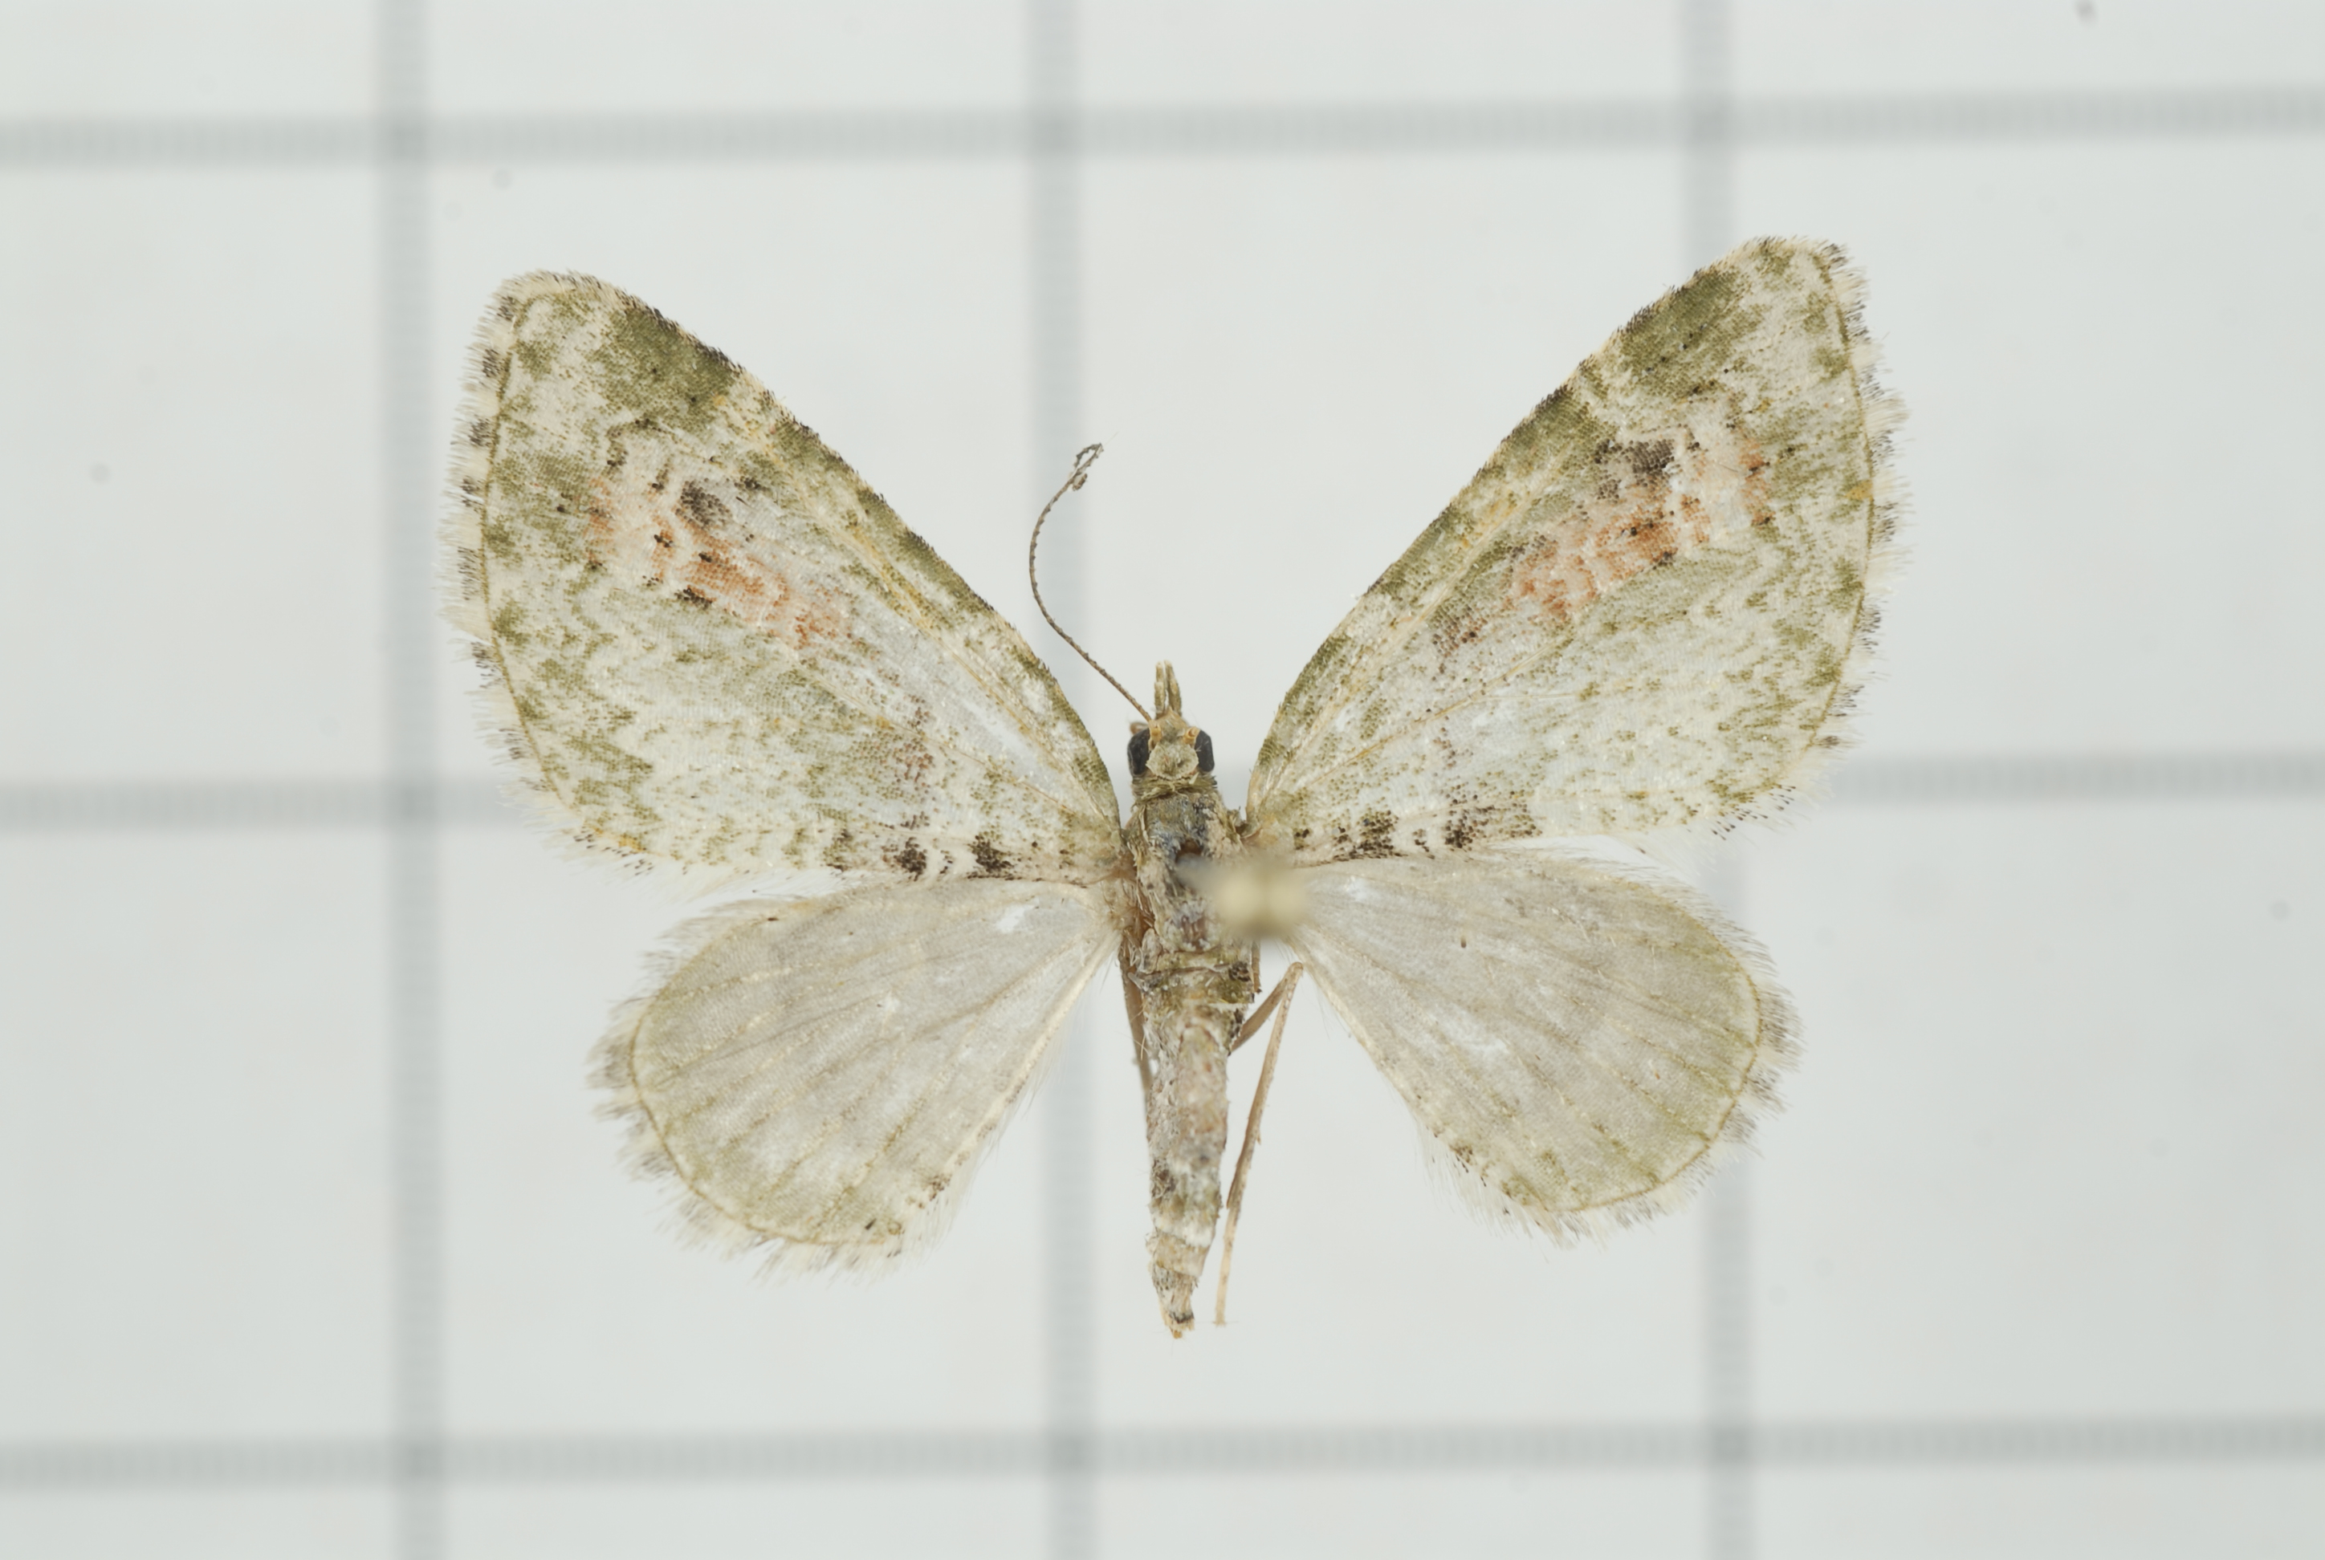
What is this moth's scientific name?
Chloroclystis rubroviridis rubroviridis
